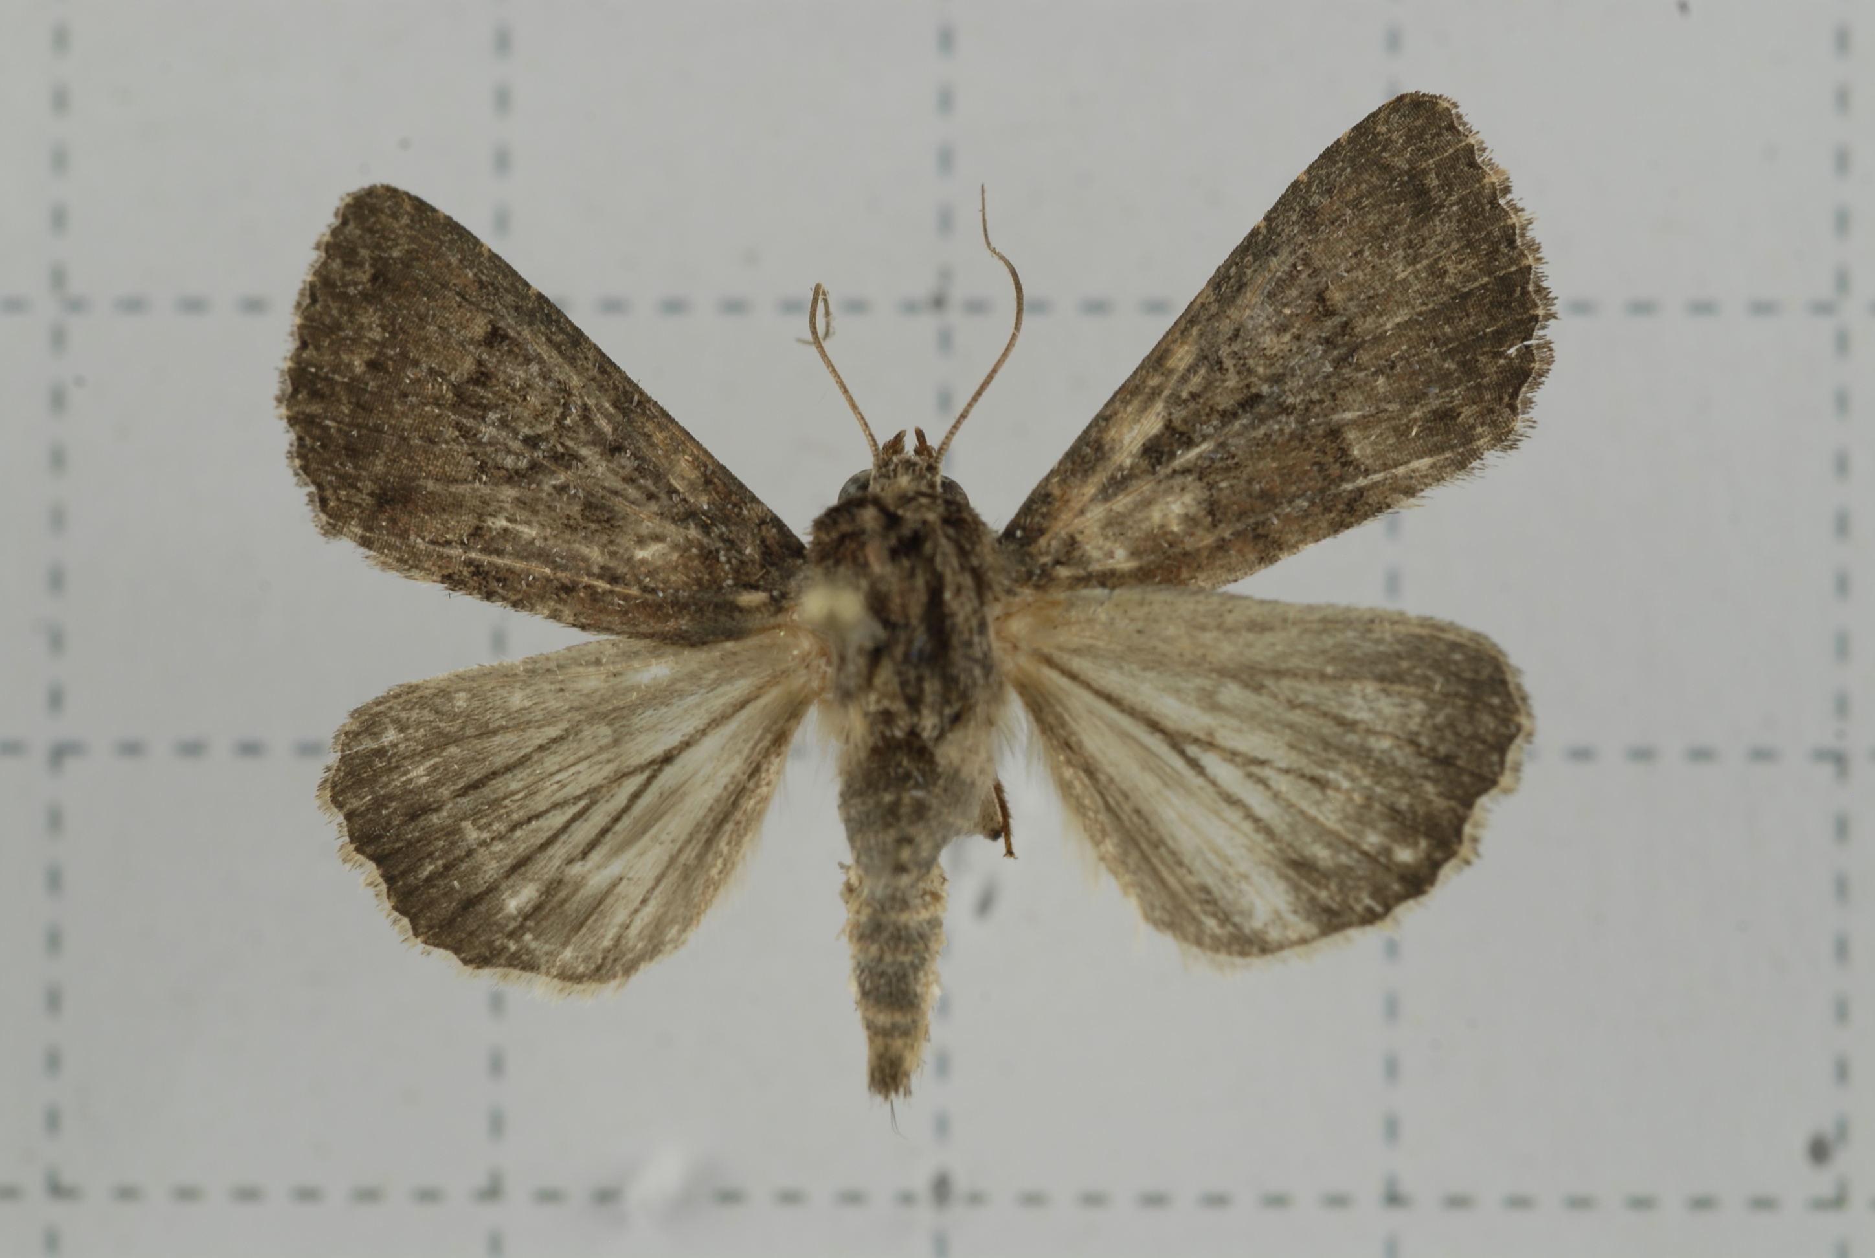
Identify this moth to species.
Condica illecta
